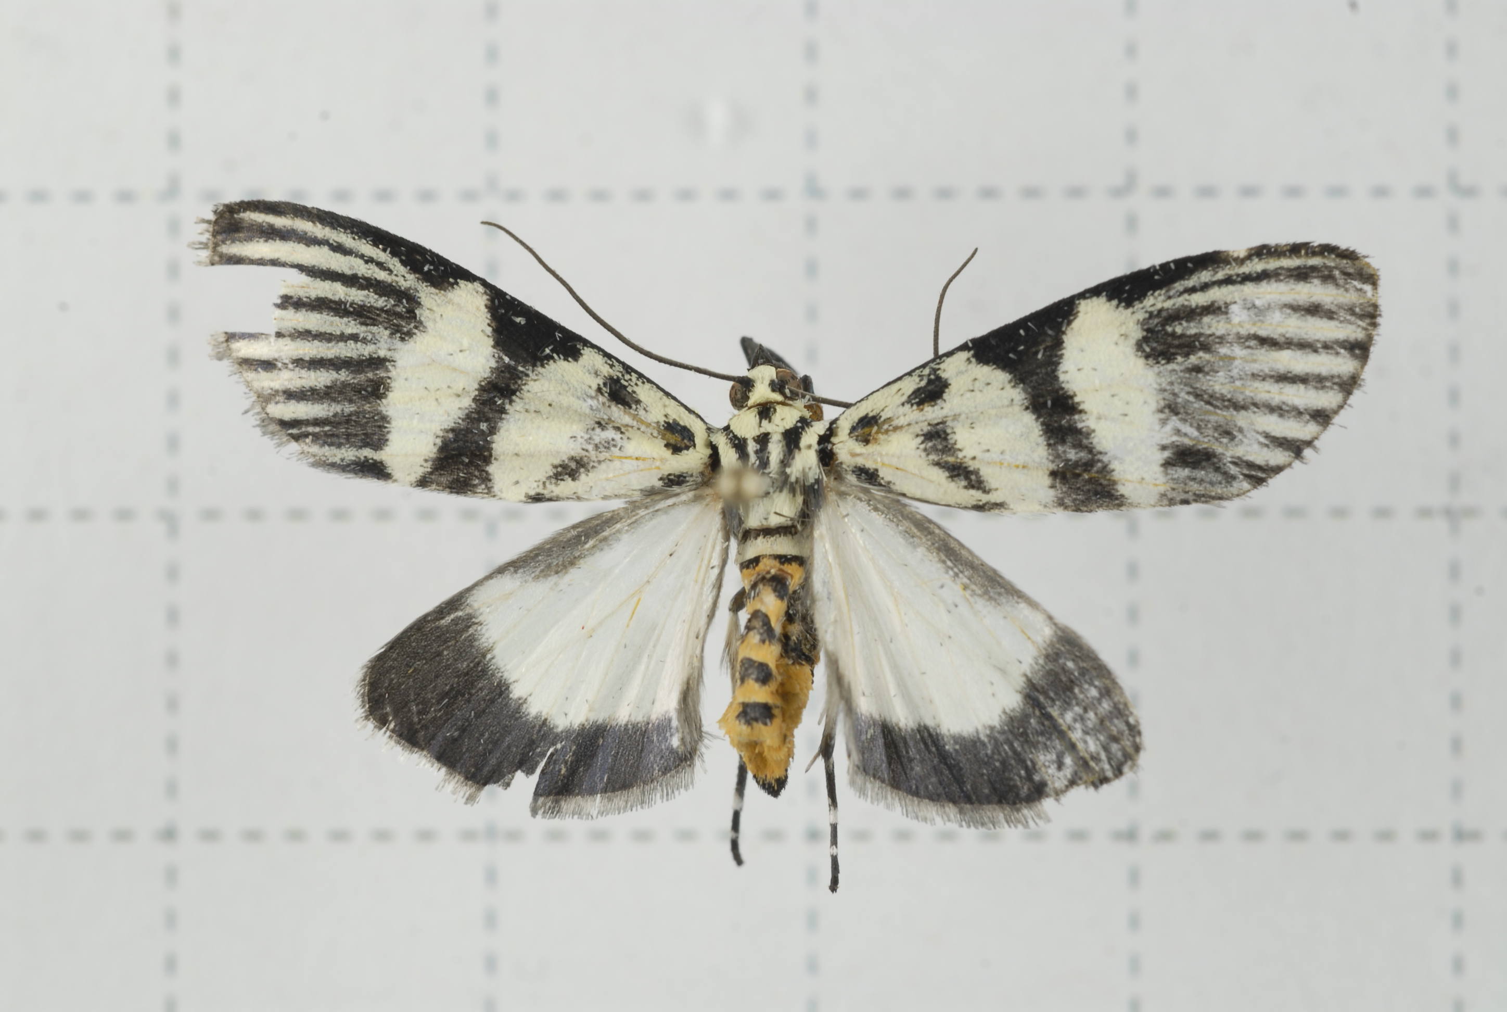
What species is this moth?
Heortia vitessoides
